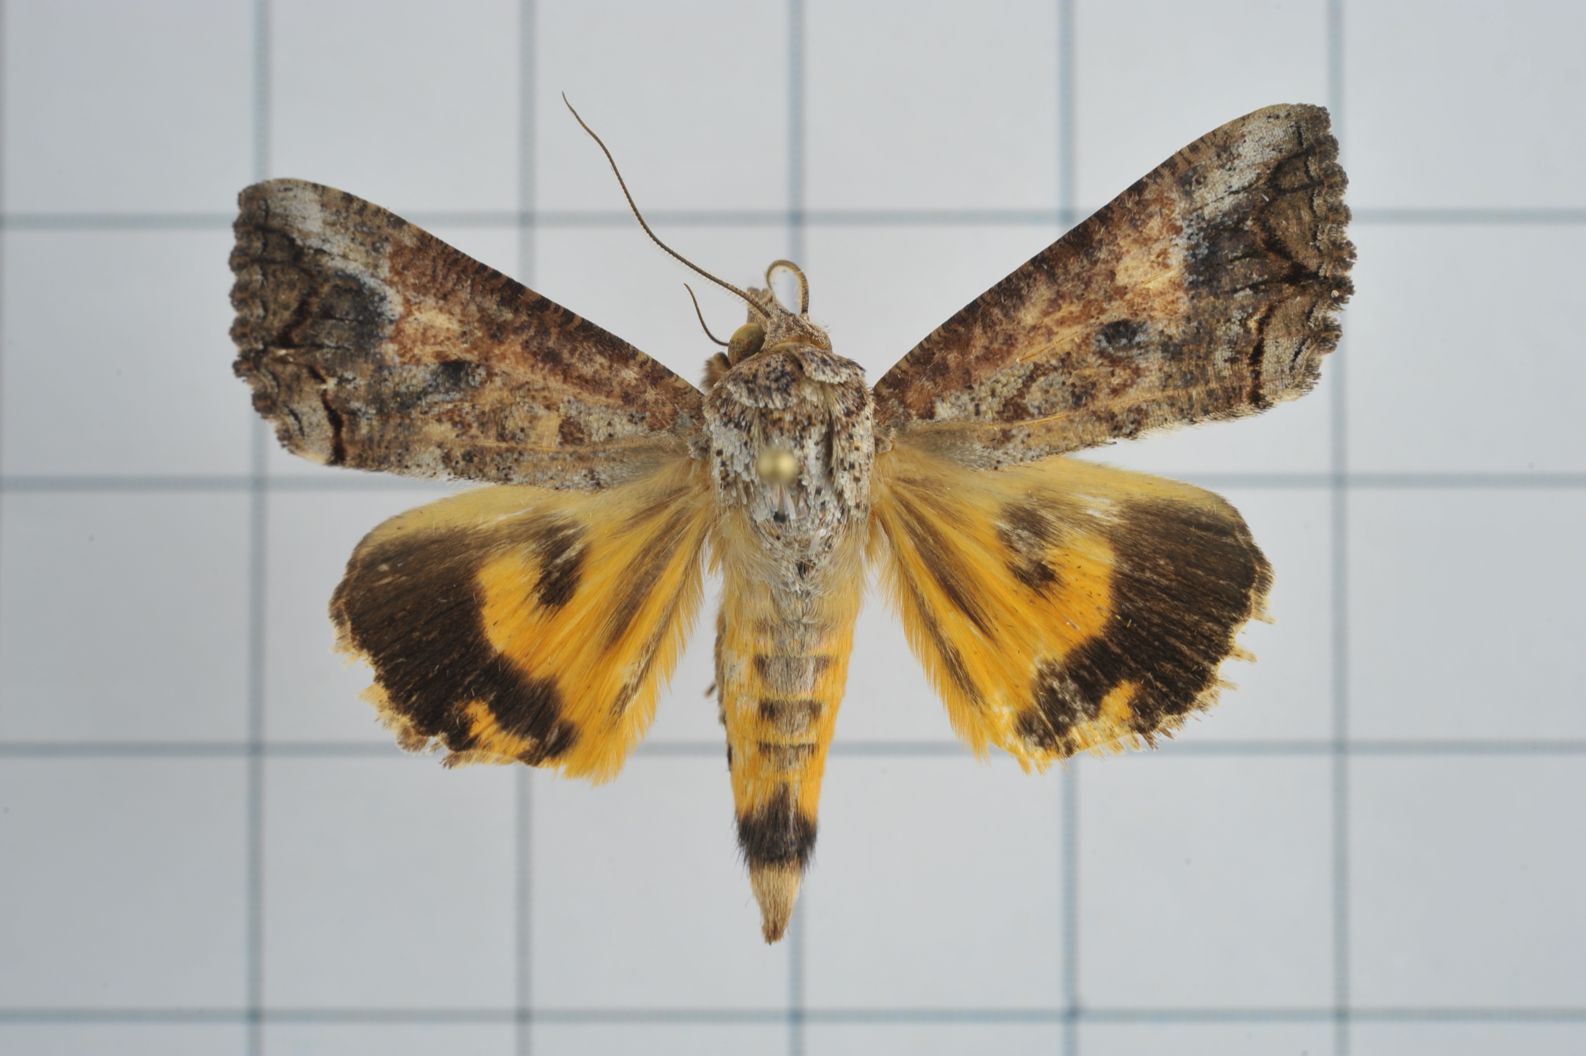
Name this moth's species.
Hypocala deflorata deflorata
